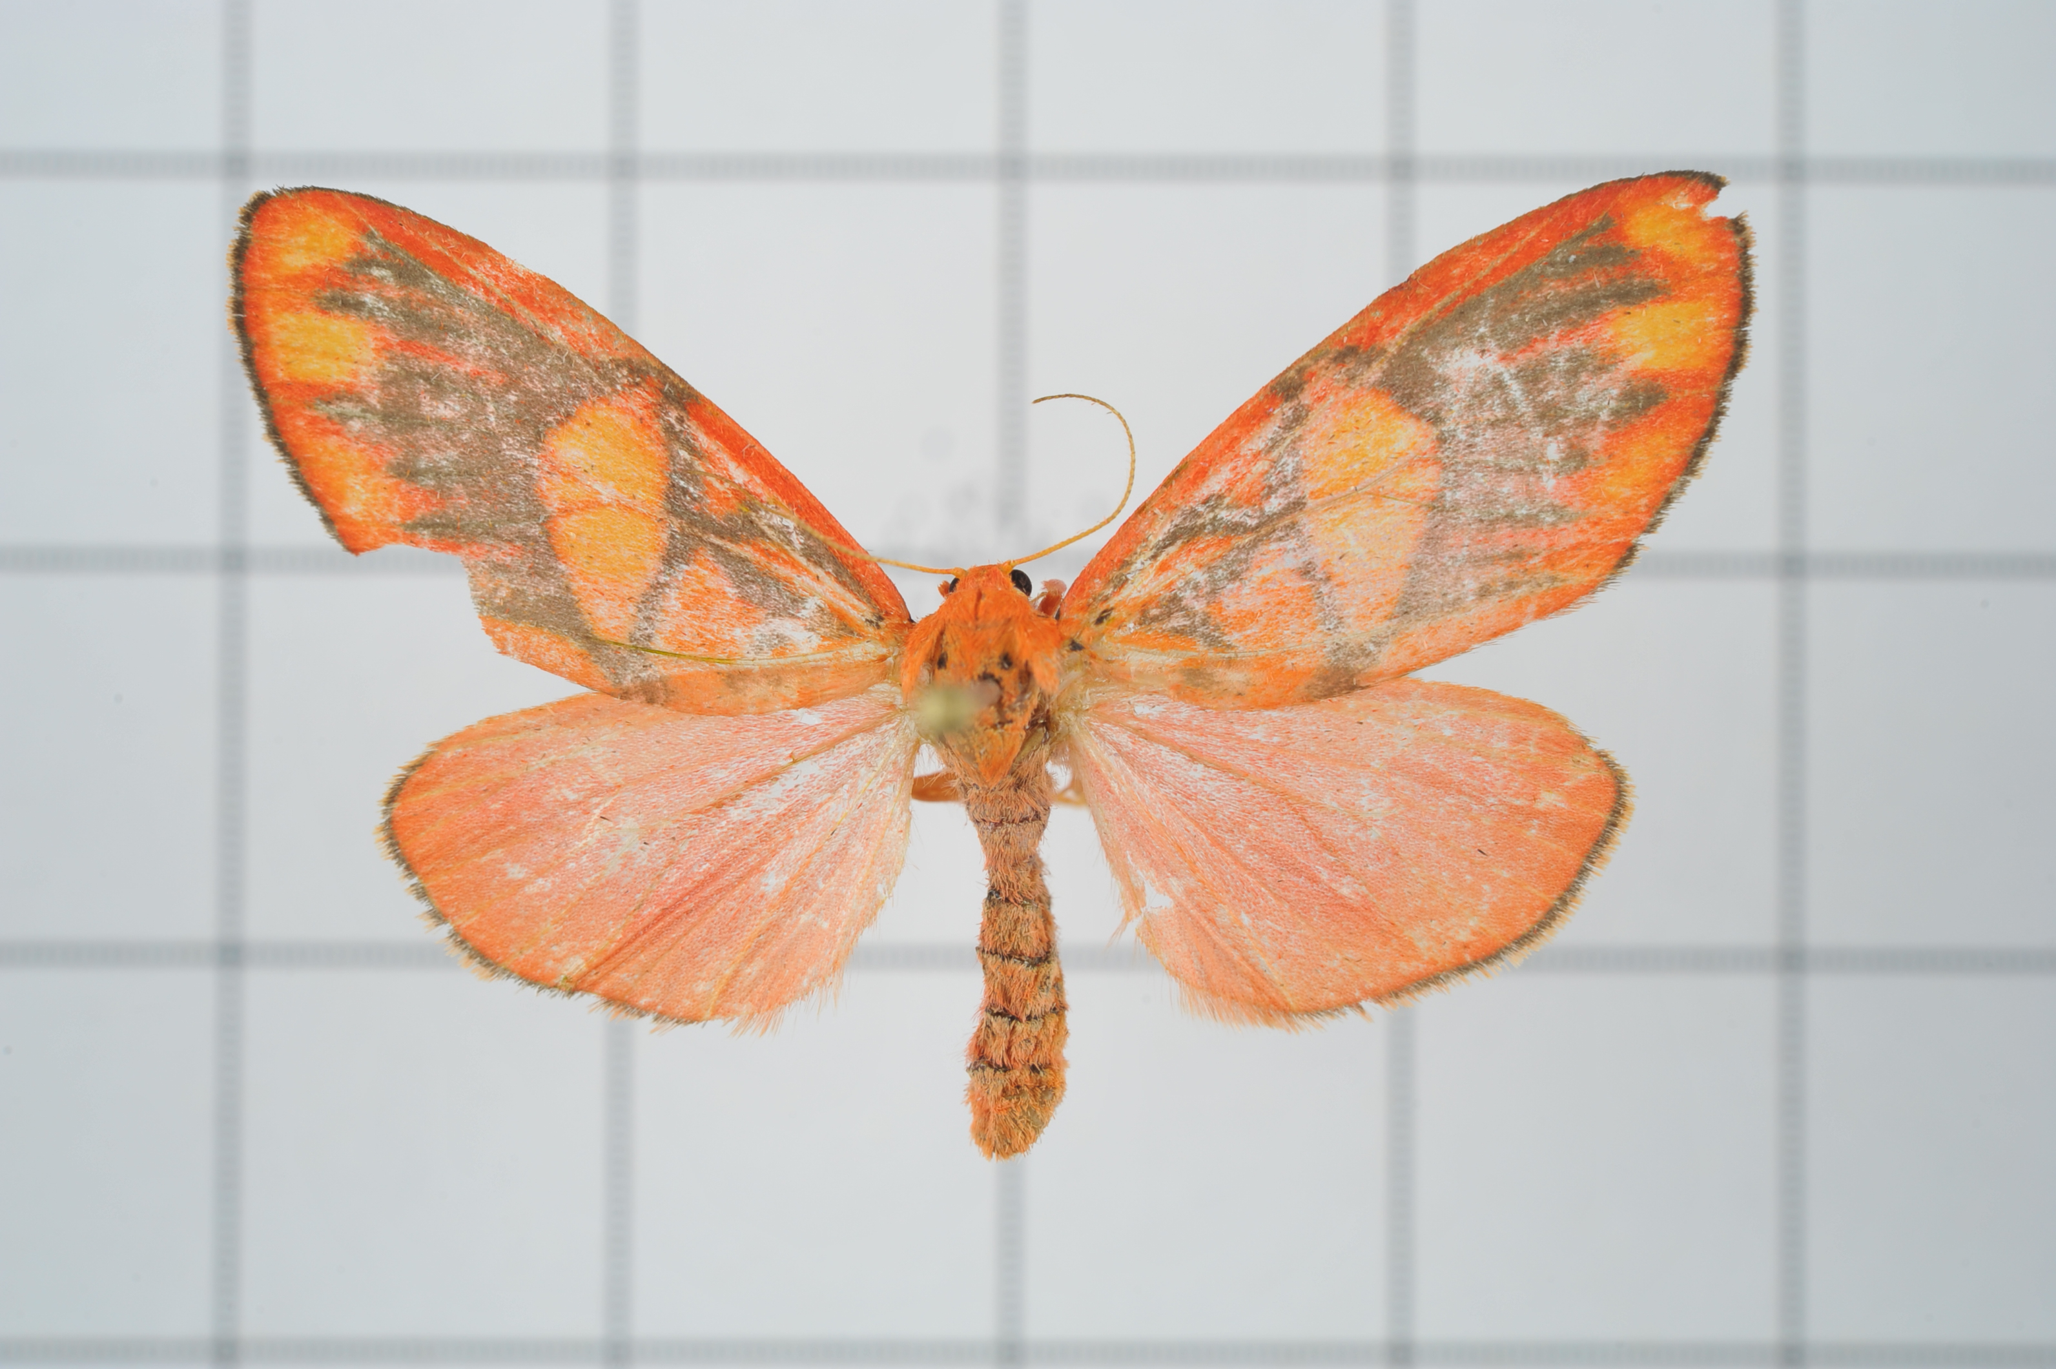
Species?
Matsumursine horishanella
